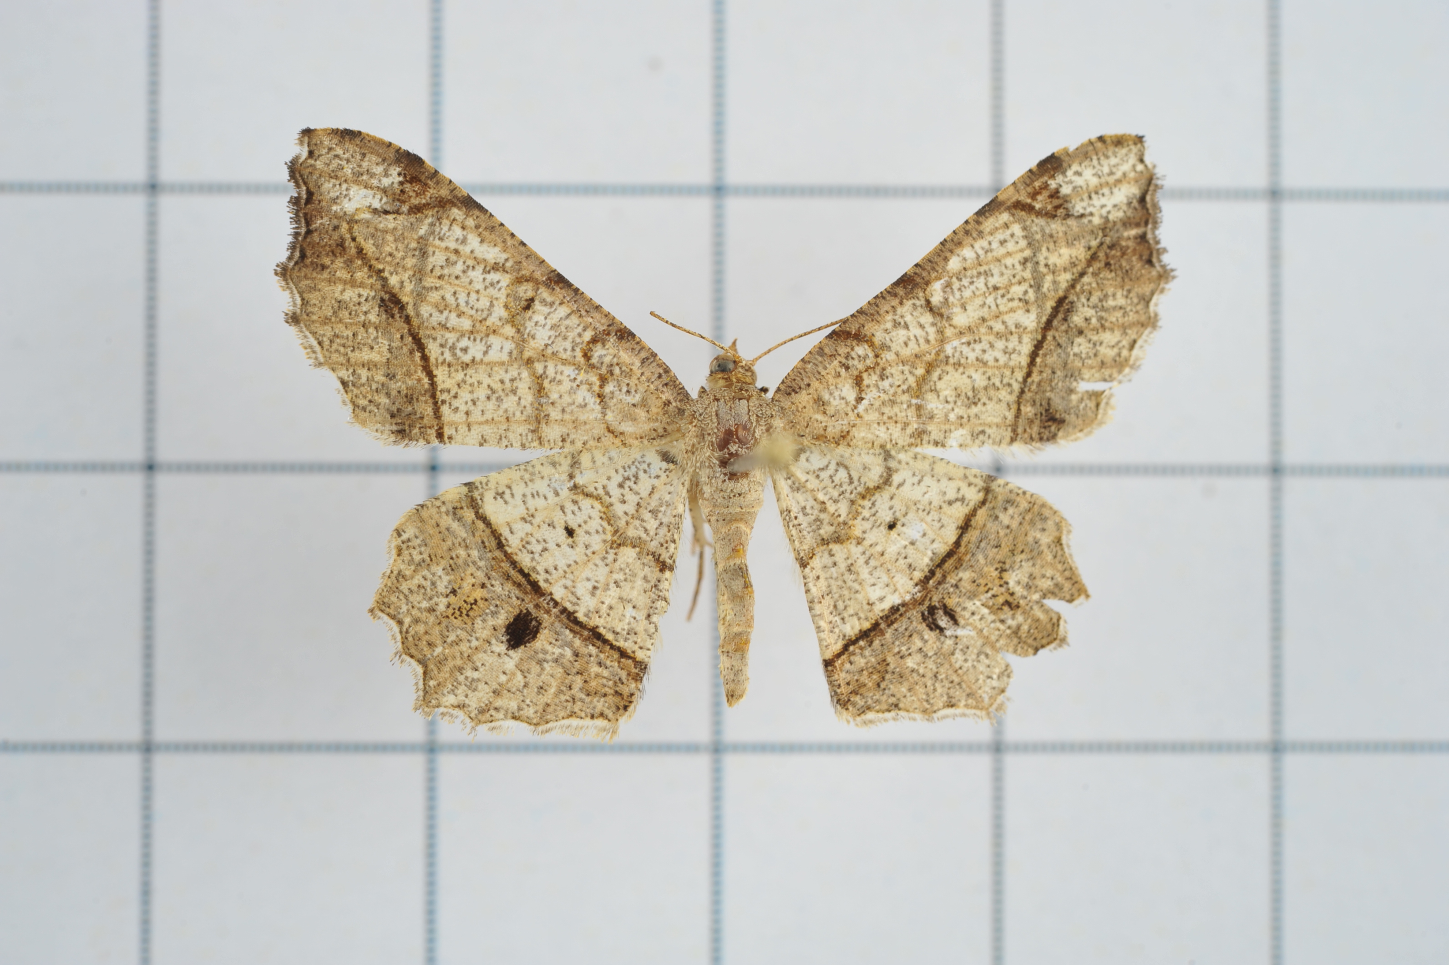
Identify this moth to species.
Chiasmia intermediaria
